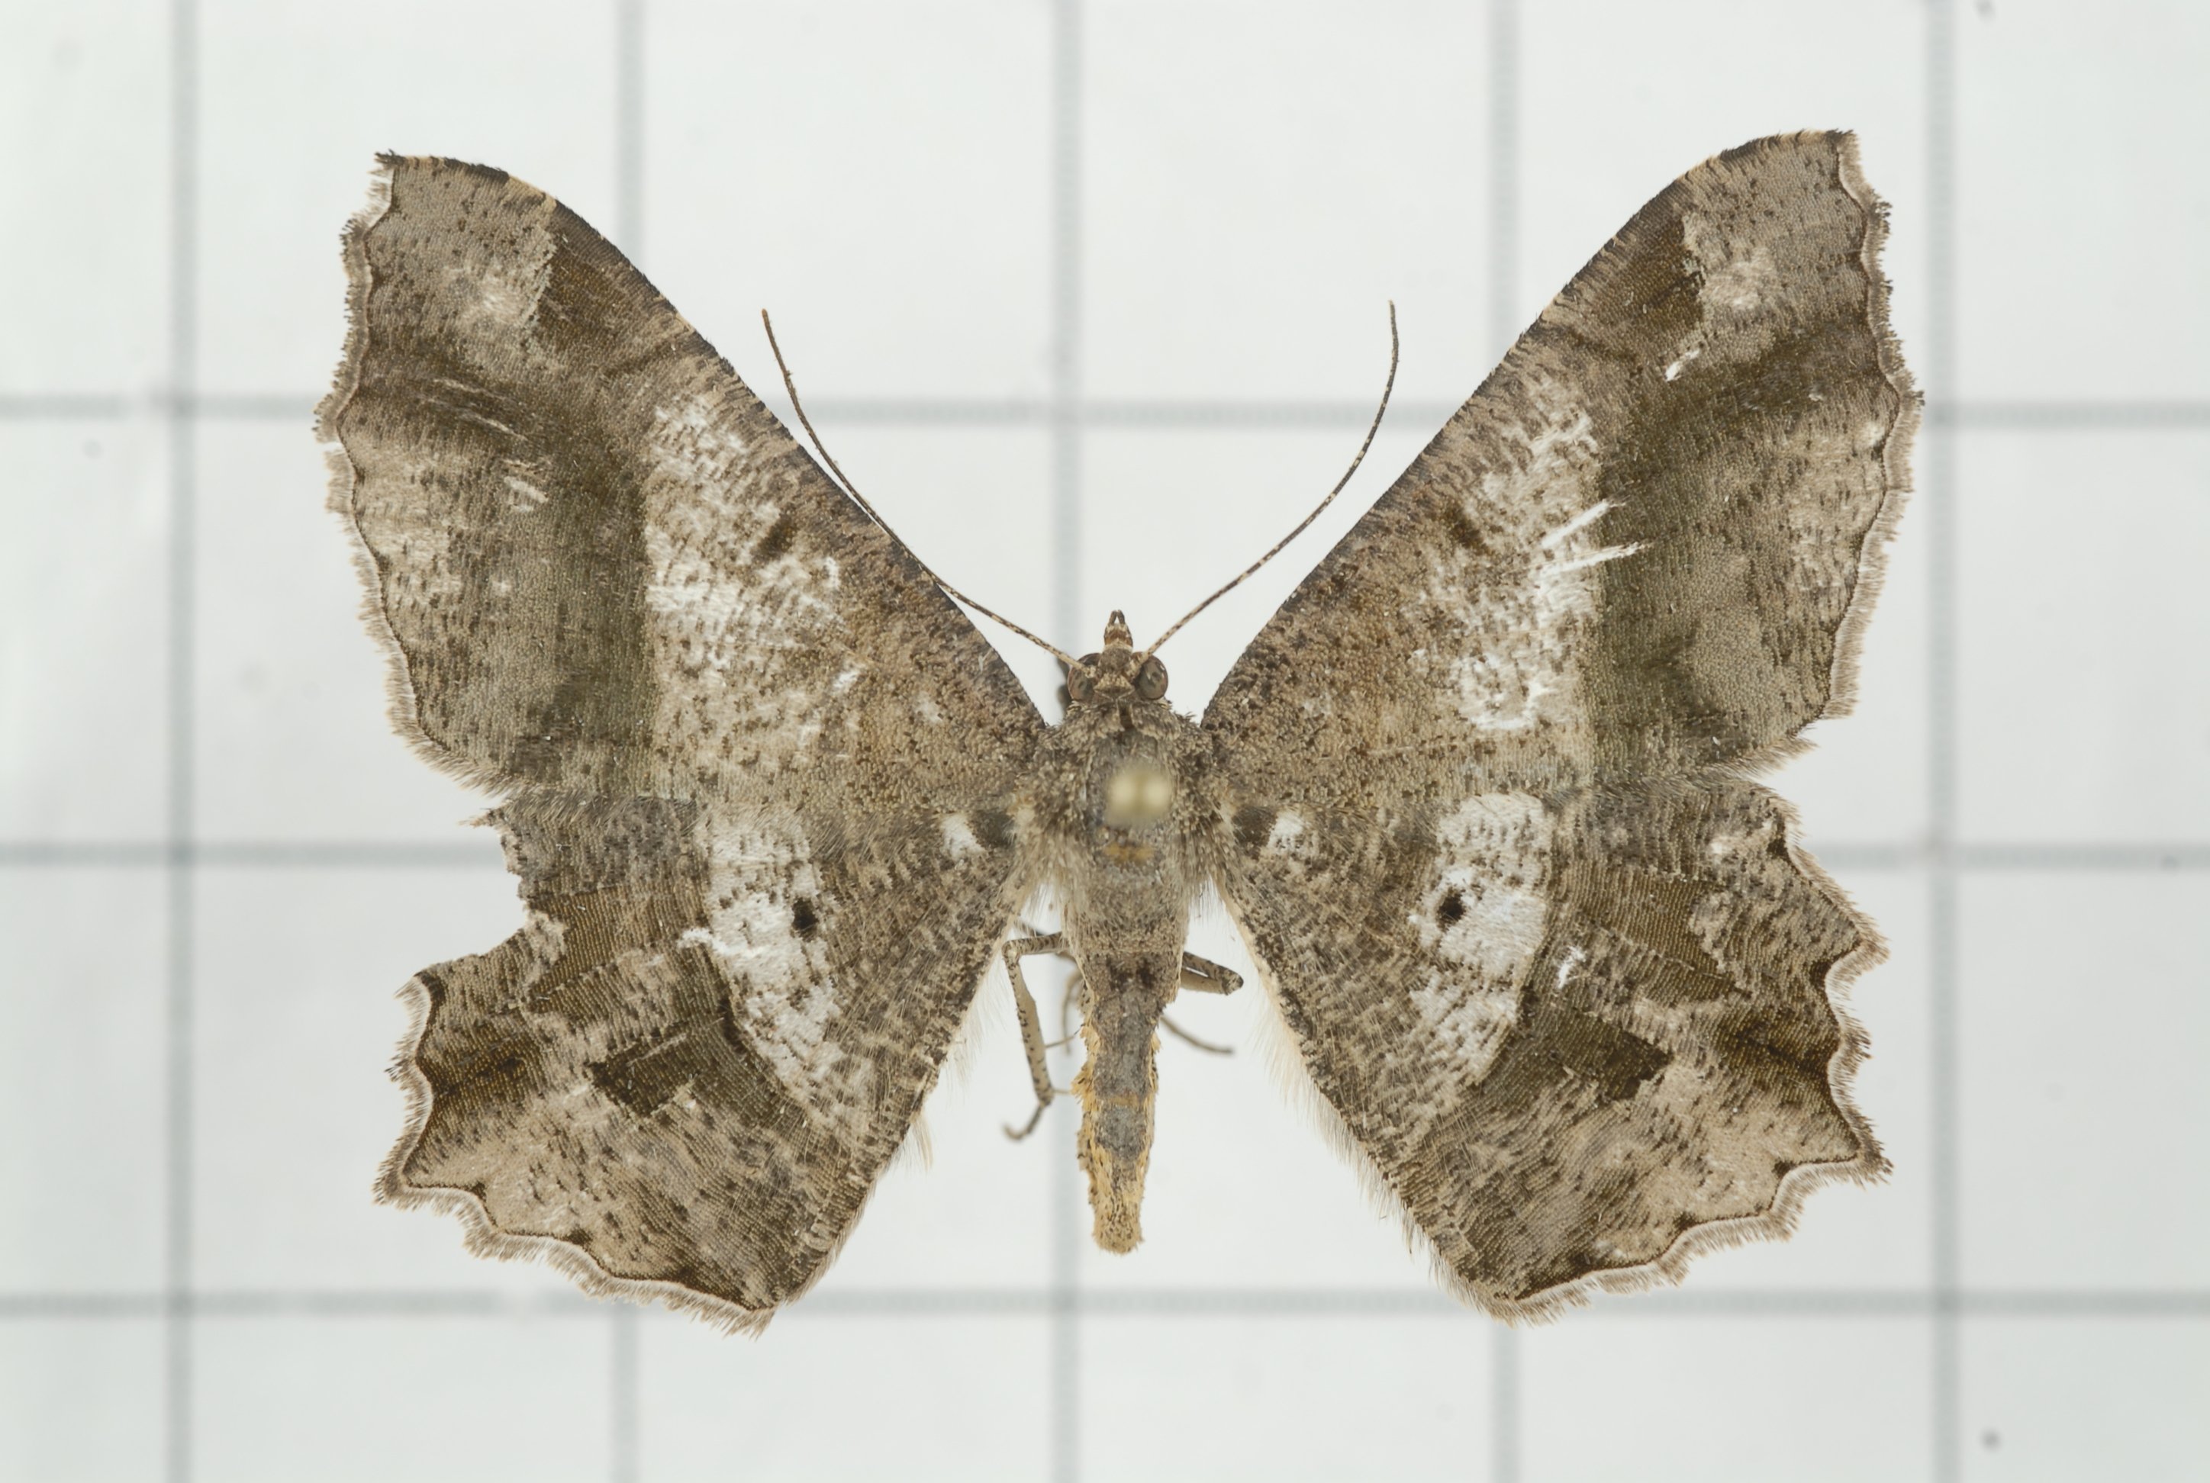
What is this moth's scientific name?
Chiasmia inchoata
